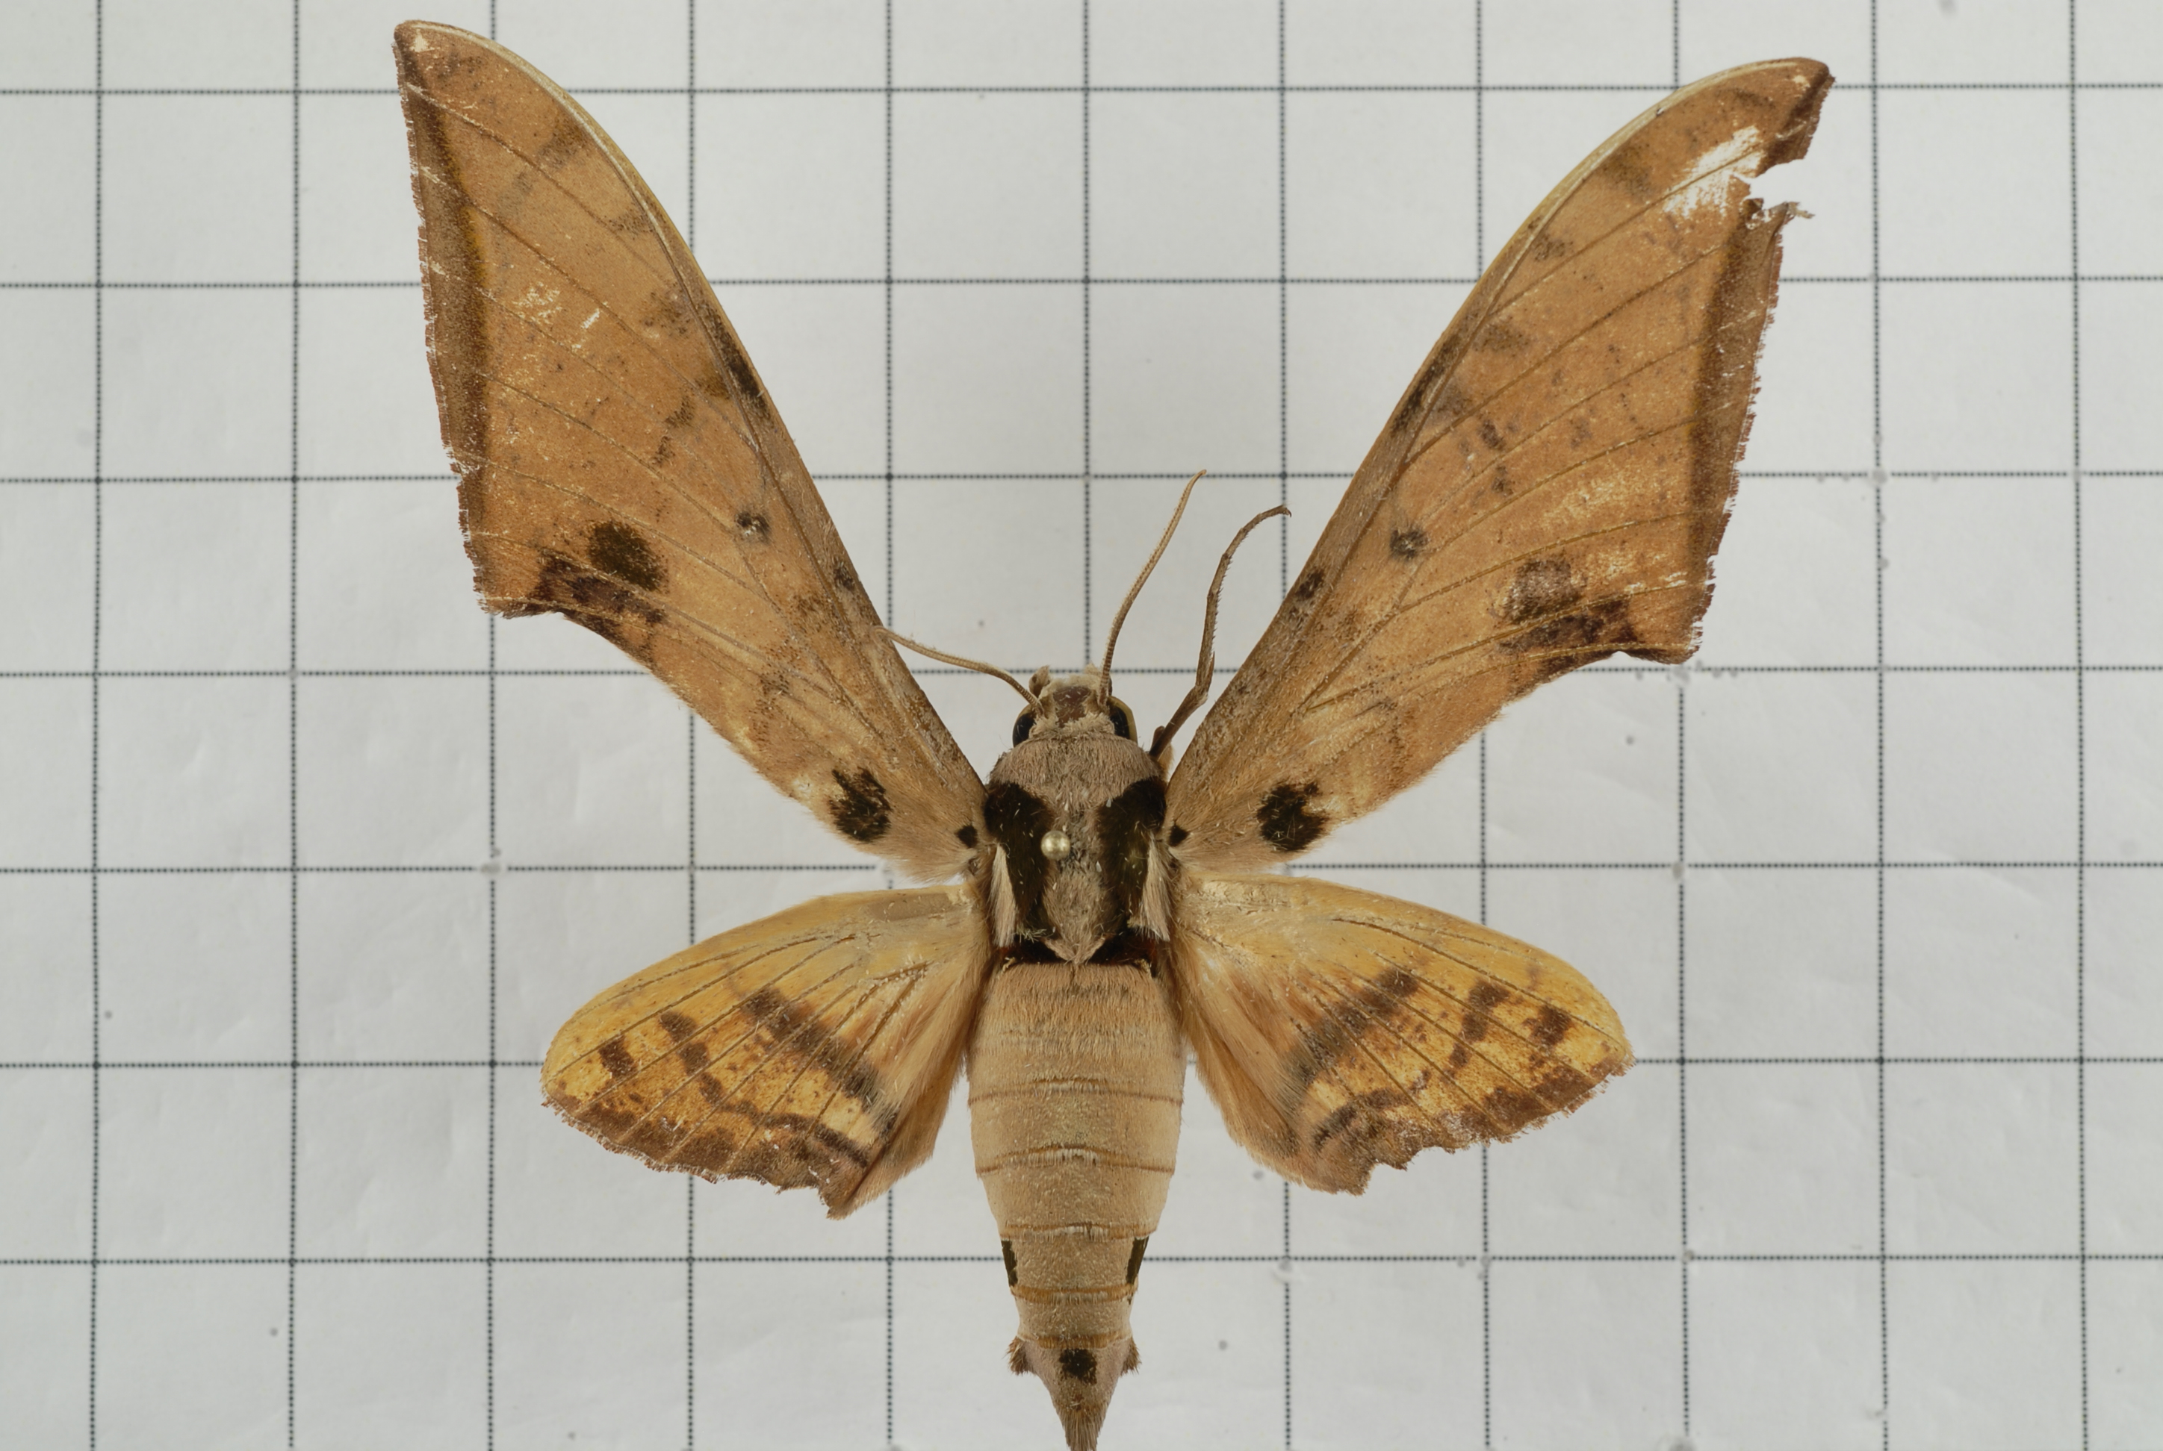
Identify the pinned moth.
Ambulyx ochracea ochracea
